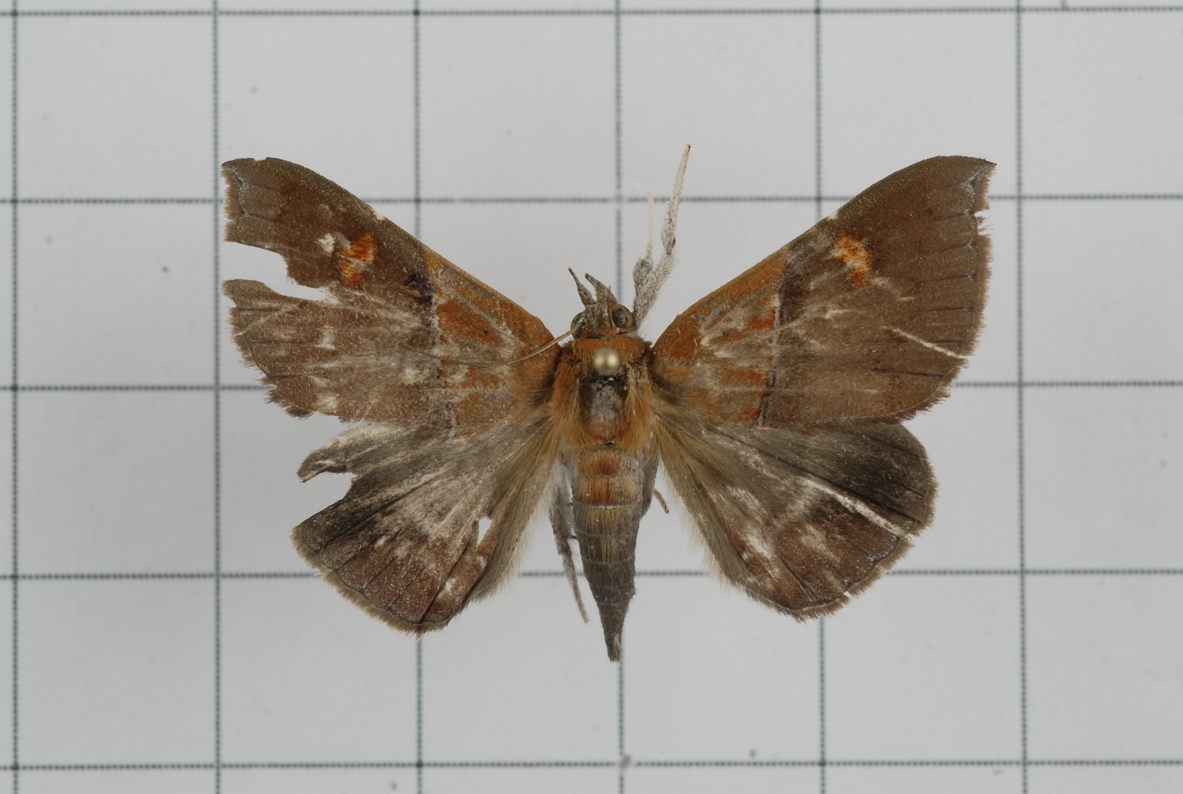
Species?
Sympis rufibasis
